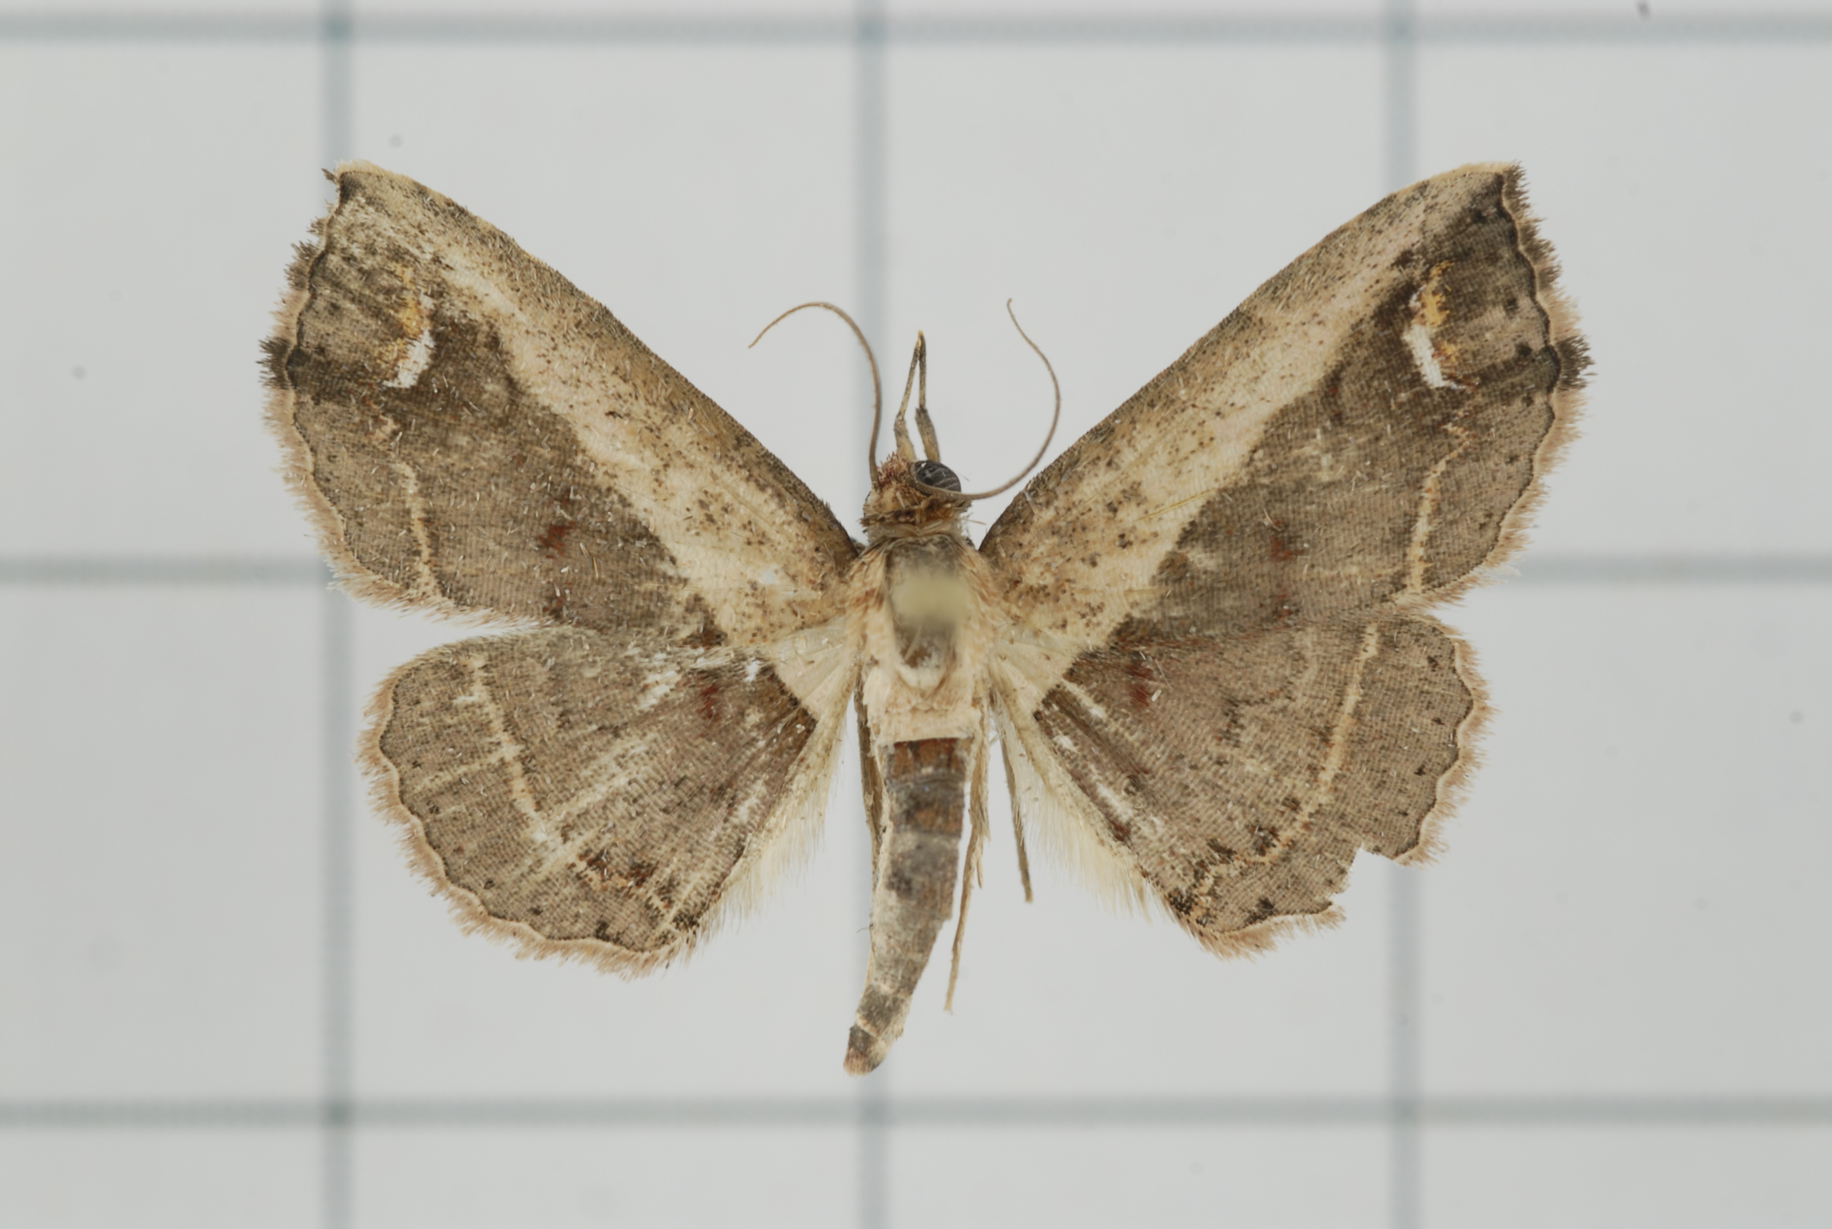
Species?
Lophoruza lunifera
